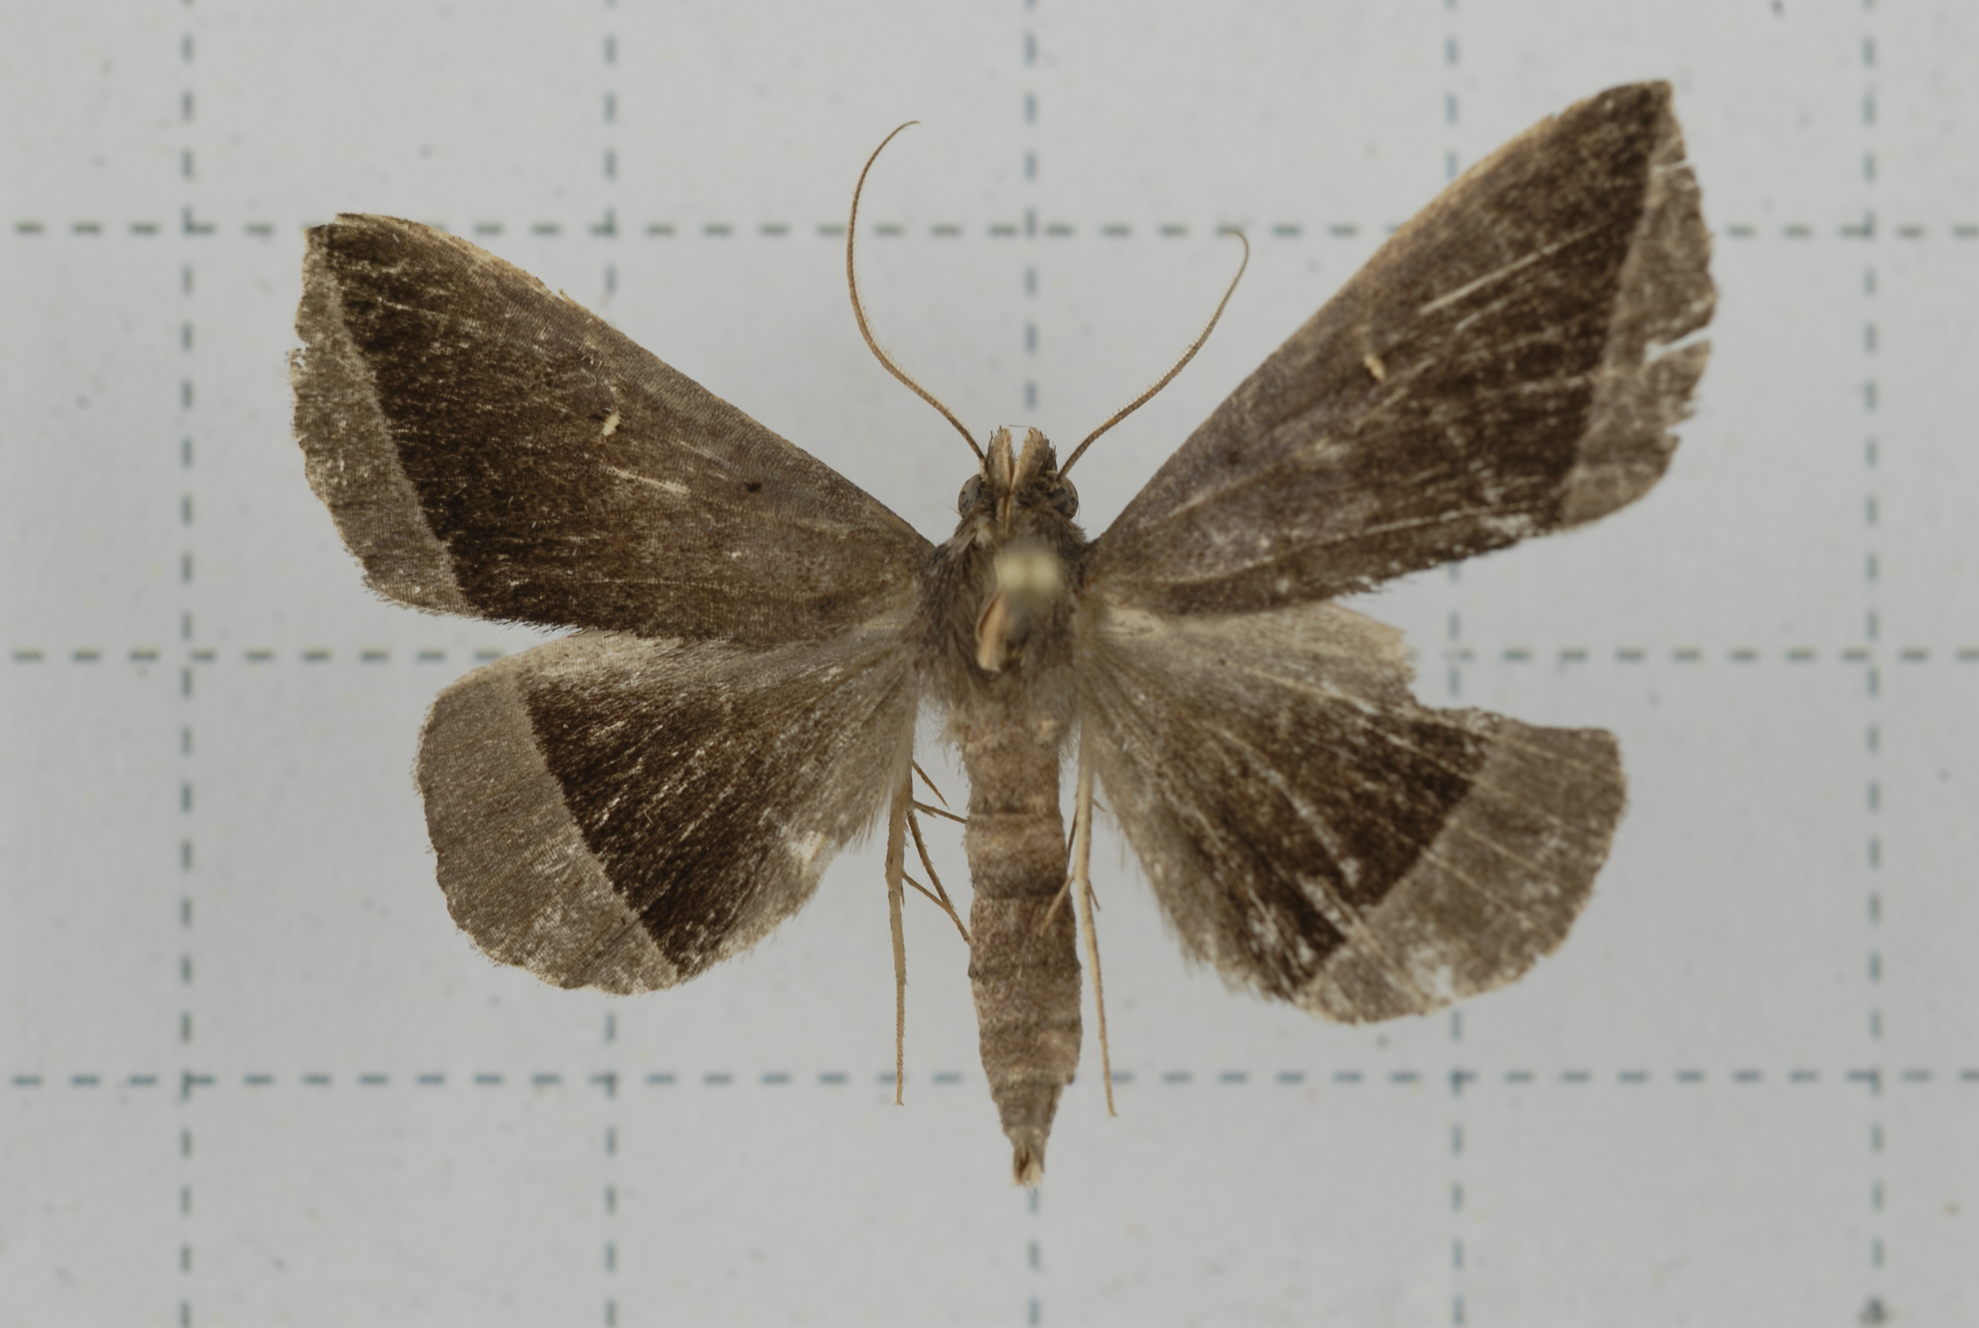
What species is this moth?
Hadennia hisbonalis
